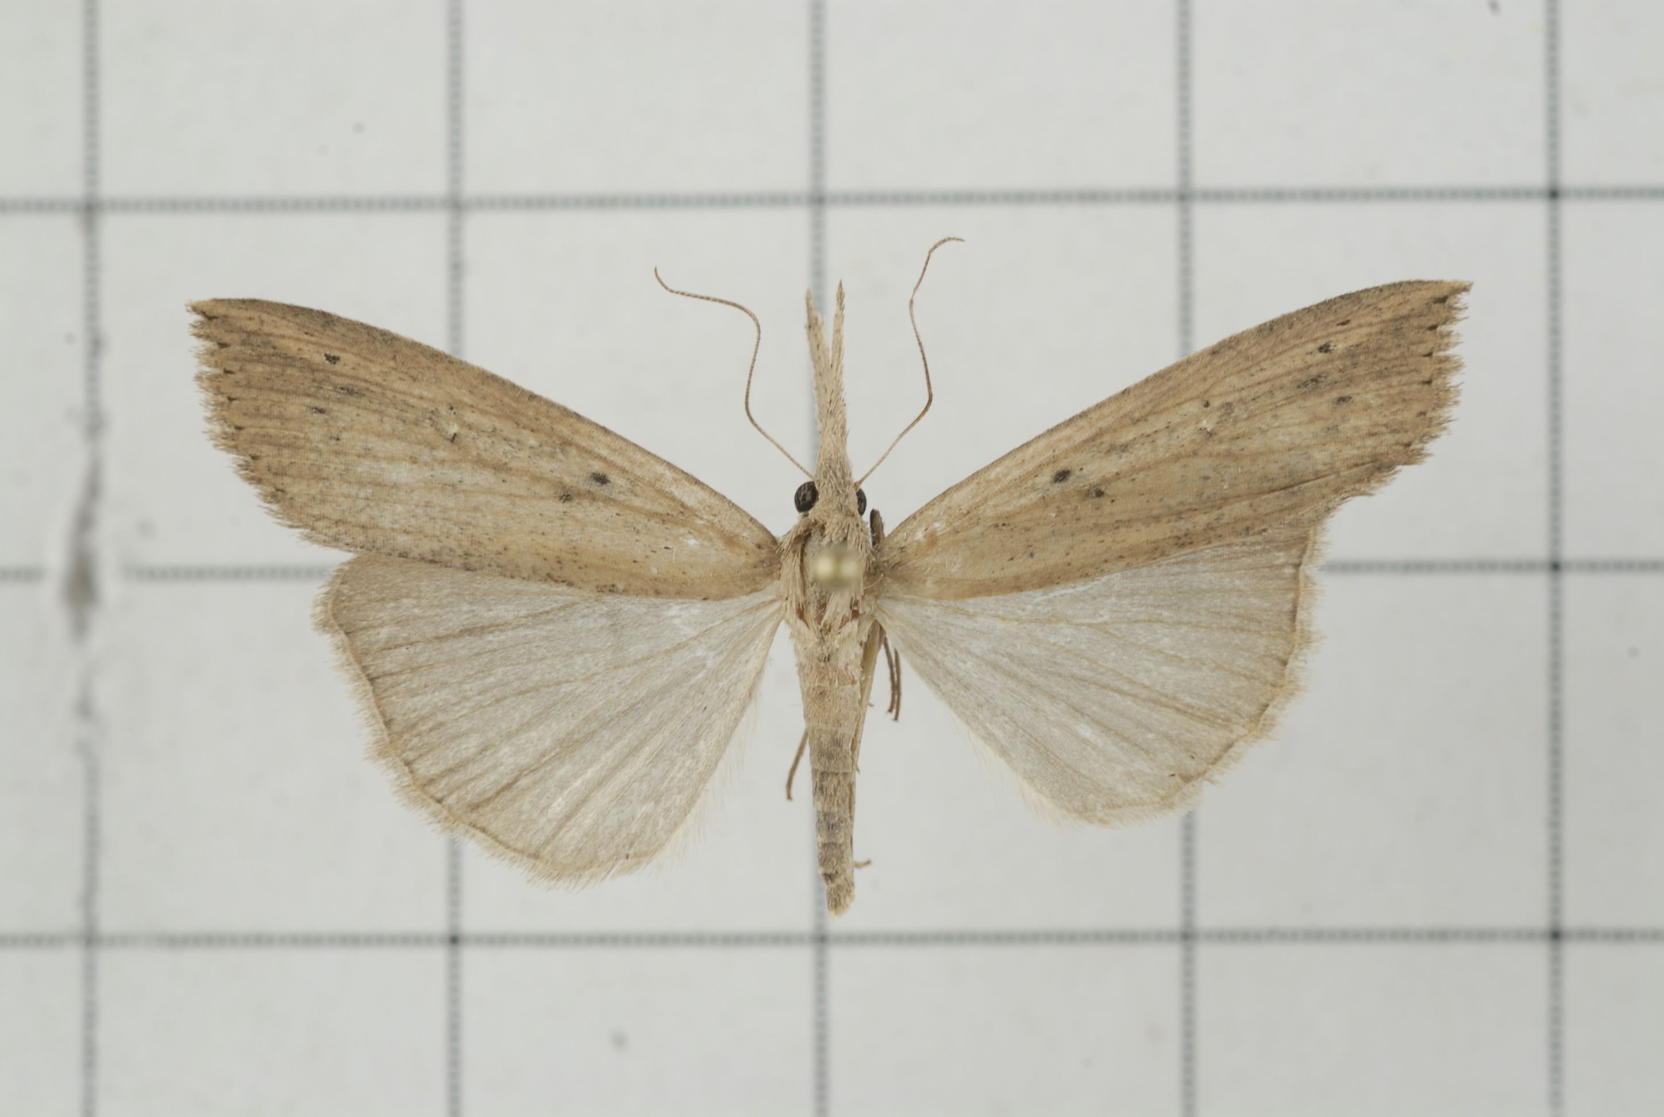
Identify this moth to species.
Hypena longipennis
